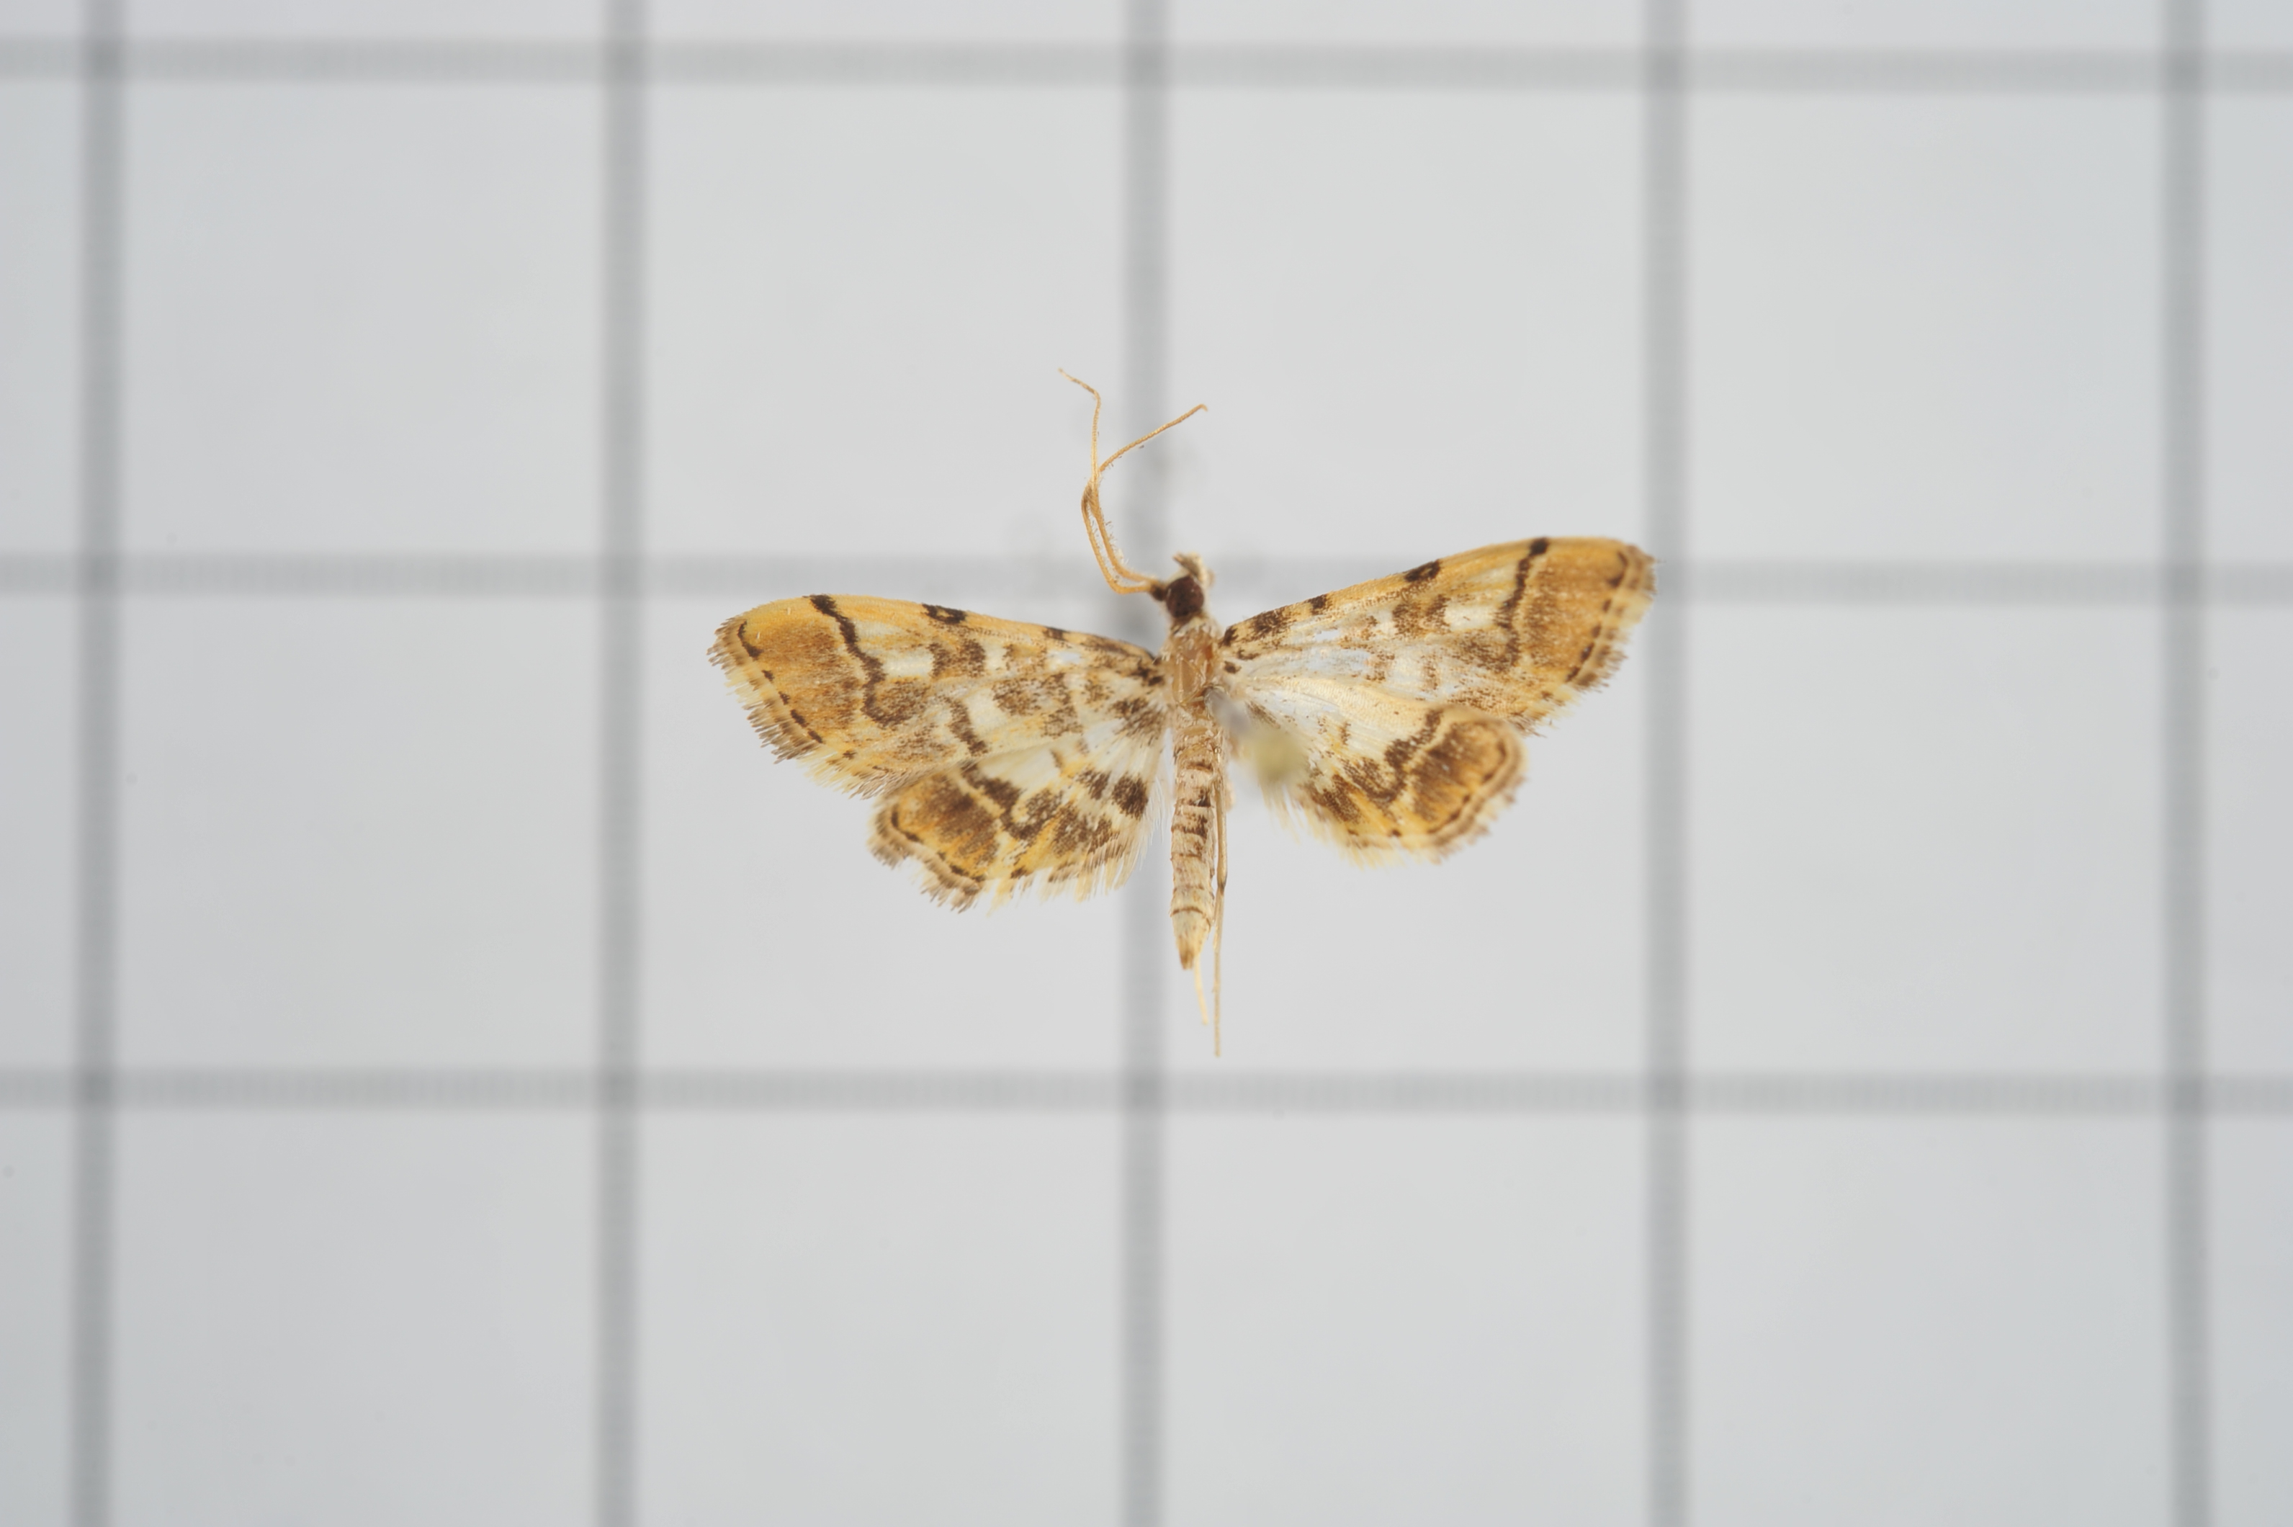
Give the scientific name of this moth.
Lamprosema commixta
